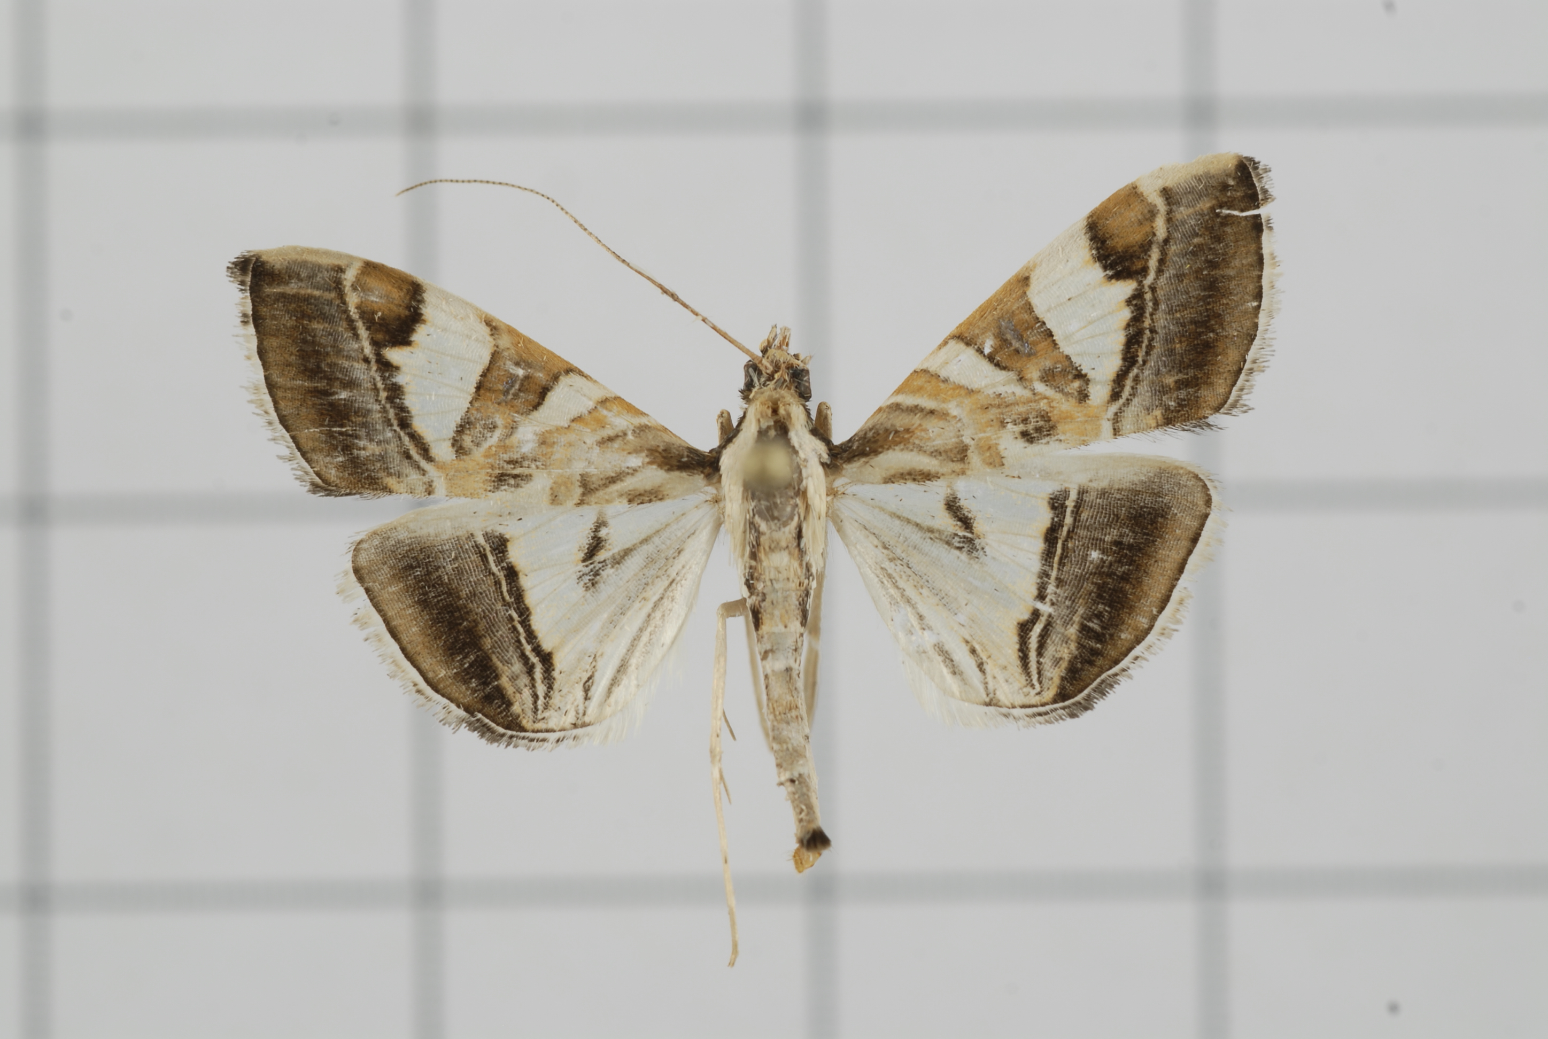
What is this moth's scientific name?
Agrioglypta itysalis
